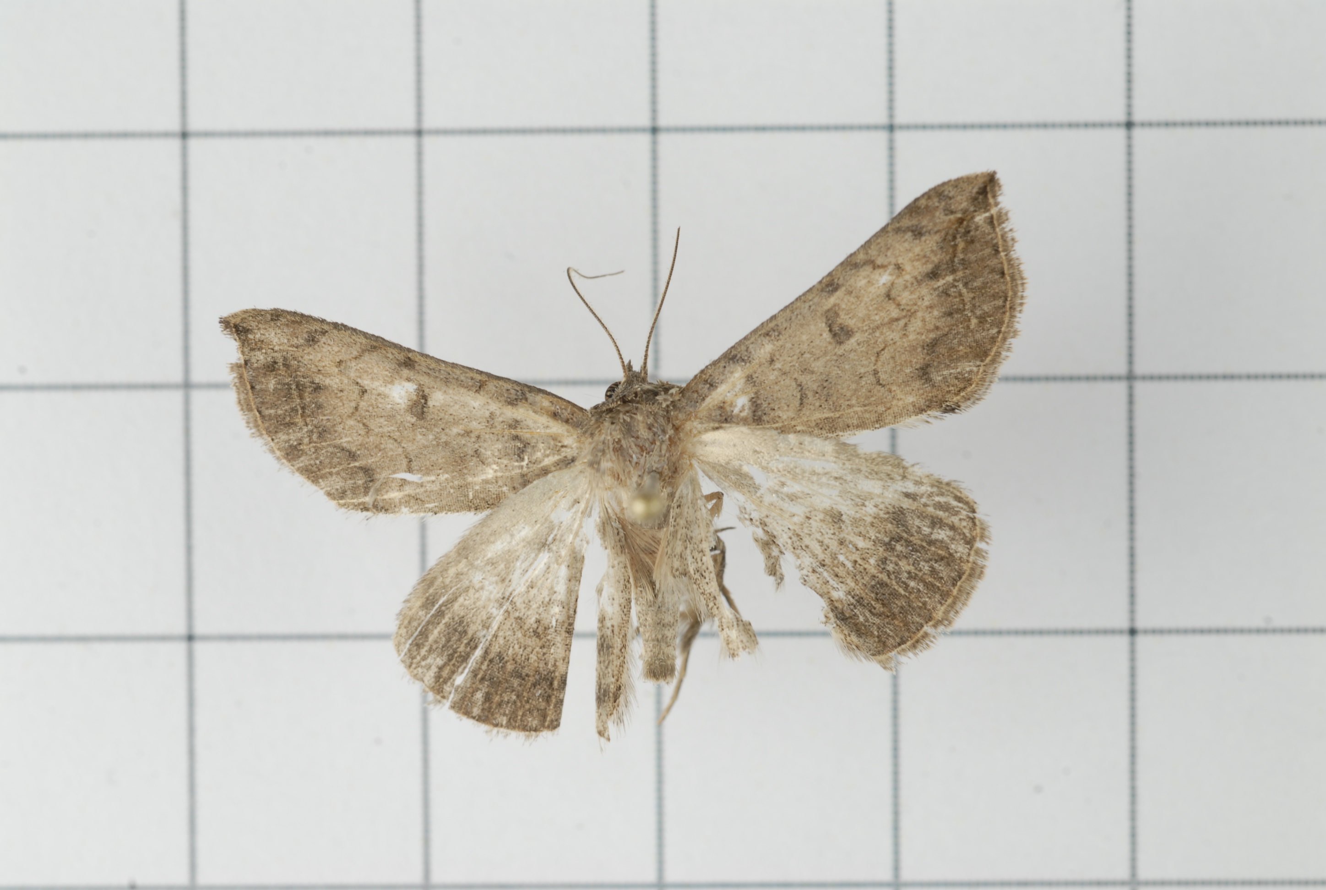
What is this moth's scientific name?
Blasticorhinus rivulosa
